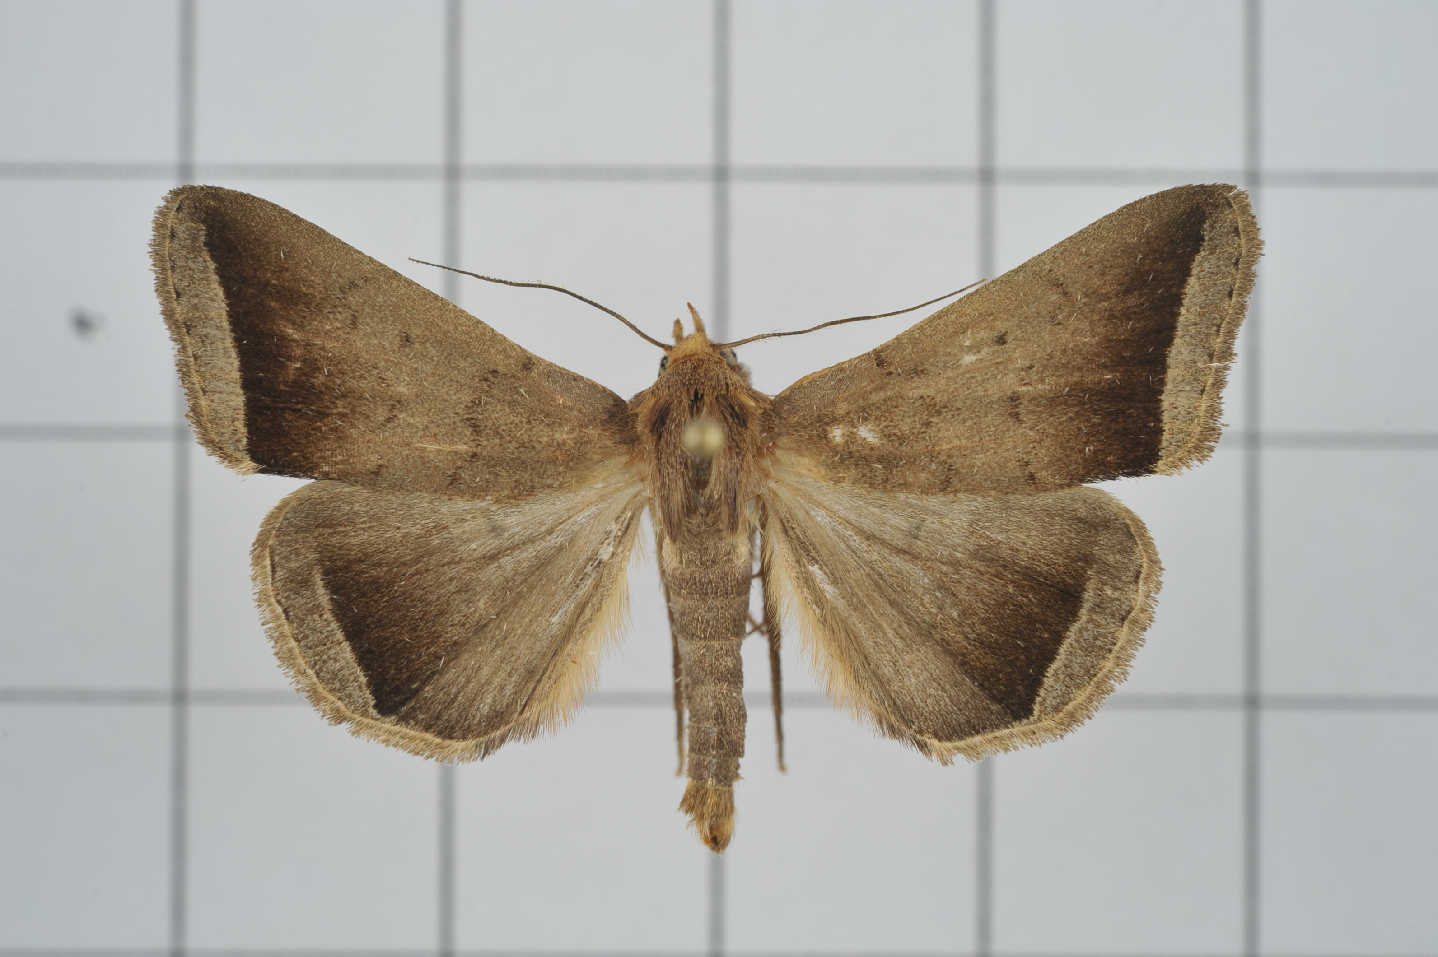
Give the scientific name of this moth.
Simplicia bimarginata
